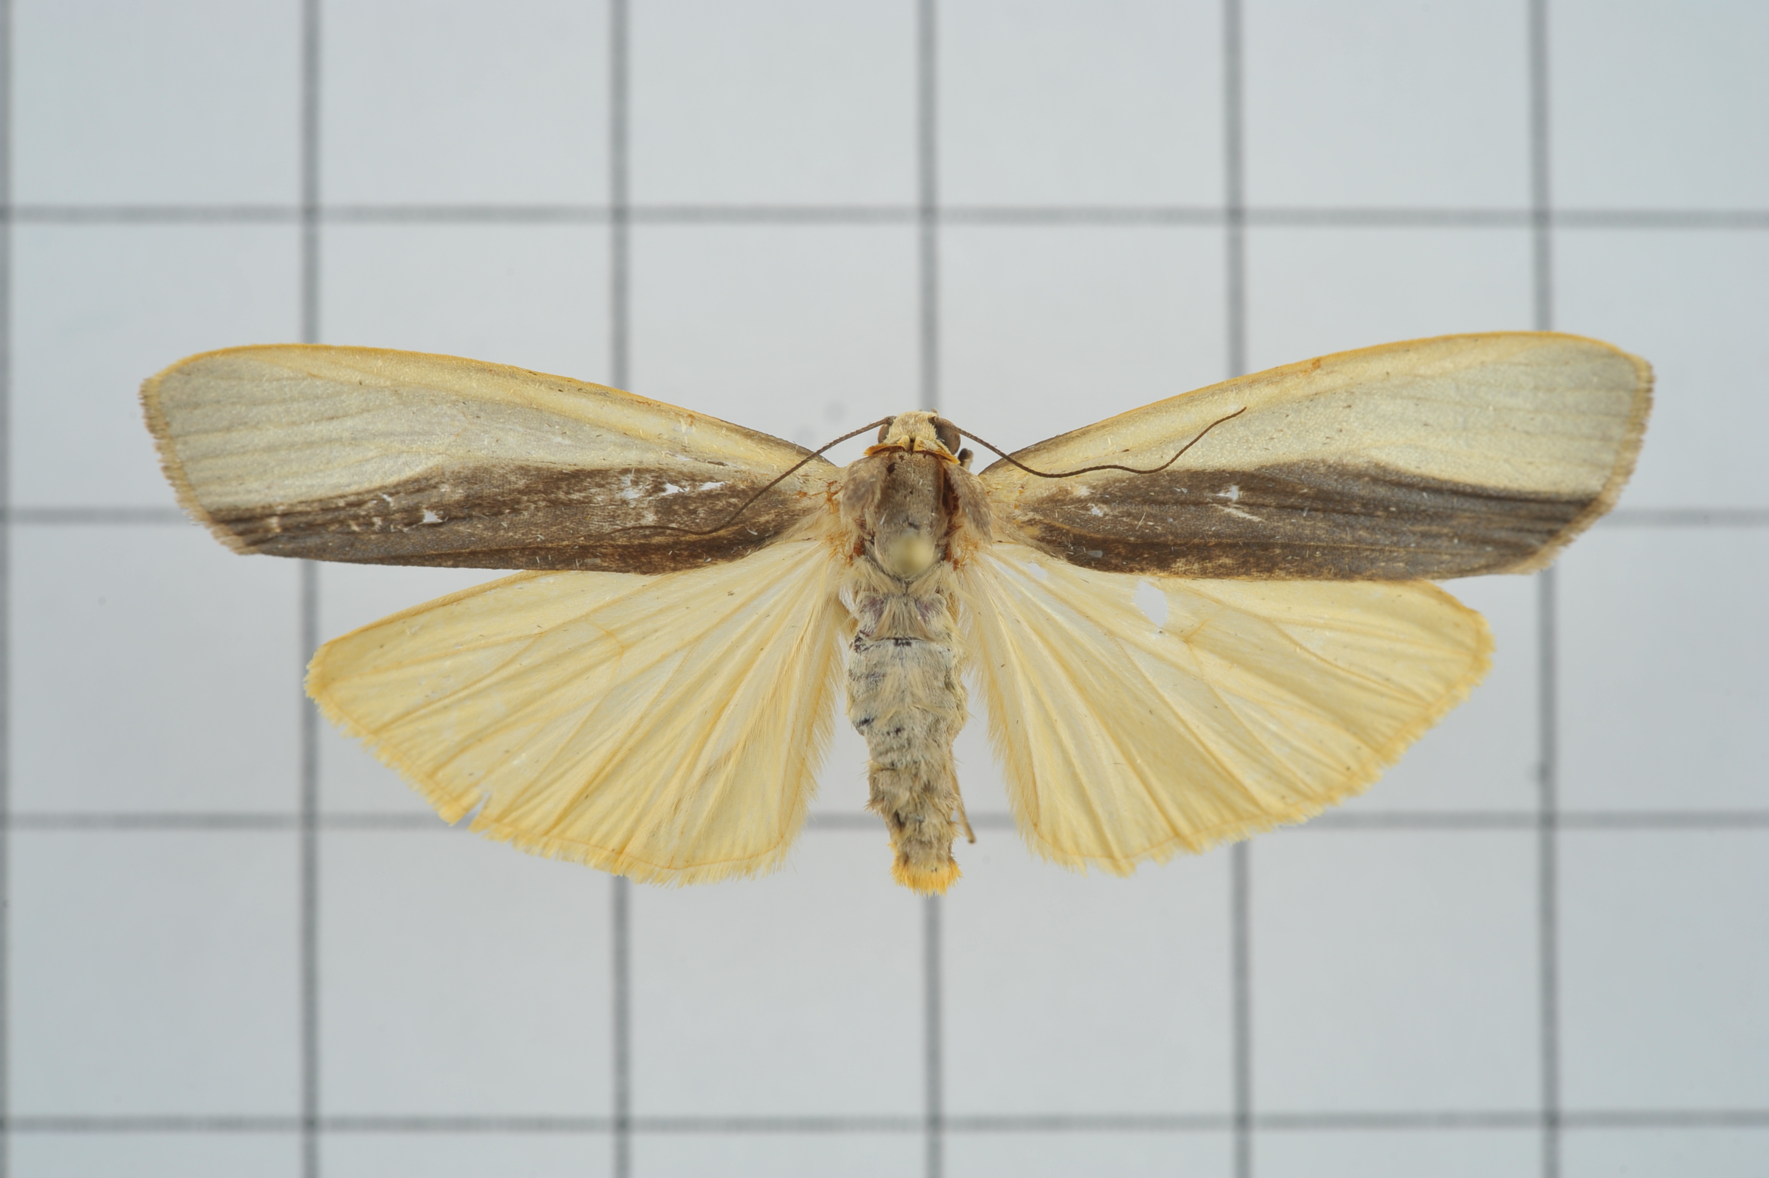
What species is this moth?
Hesudra divisa
